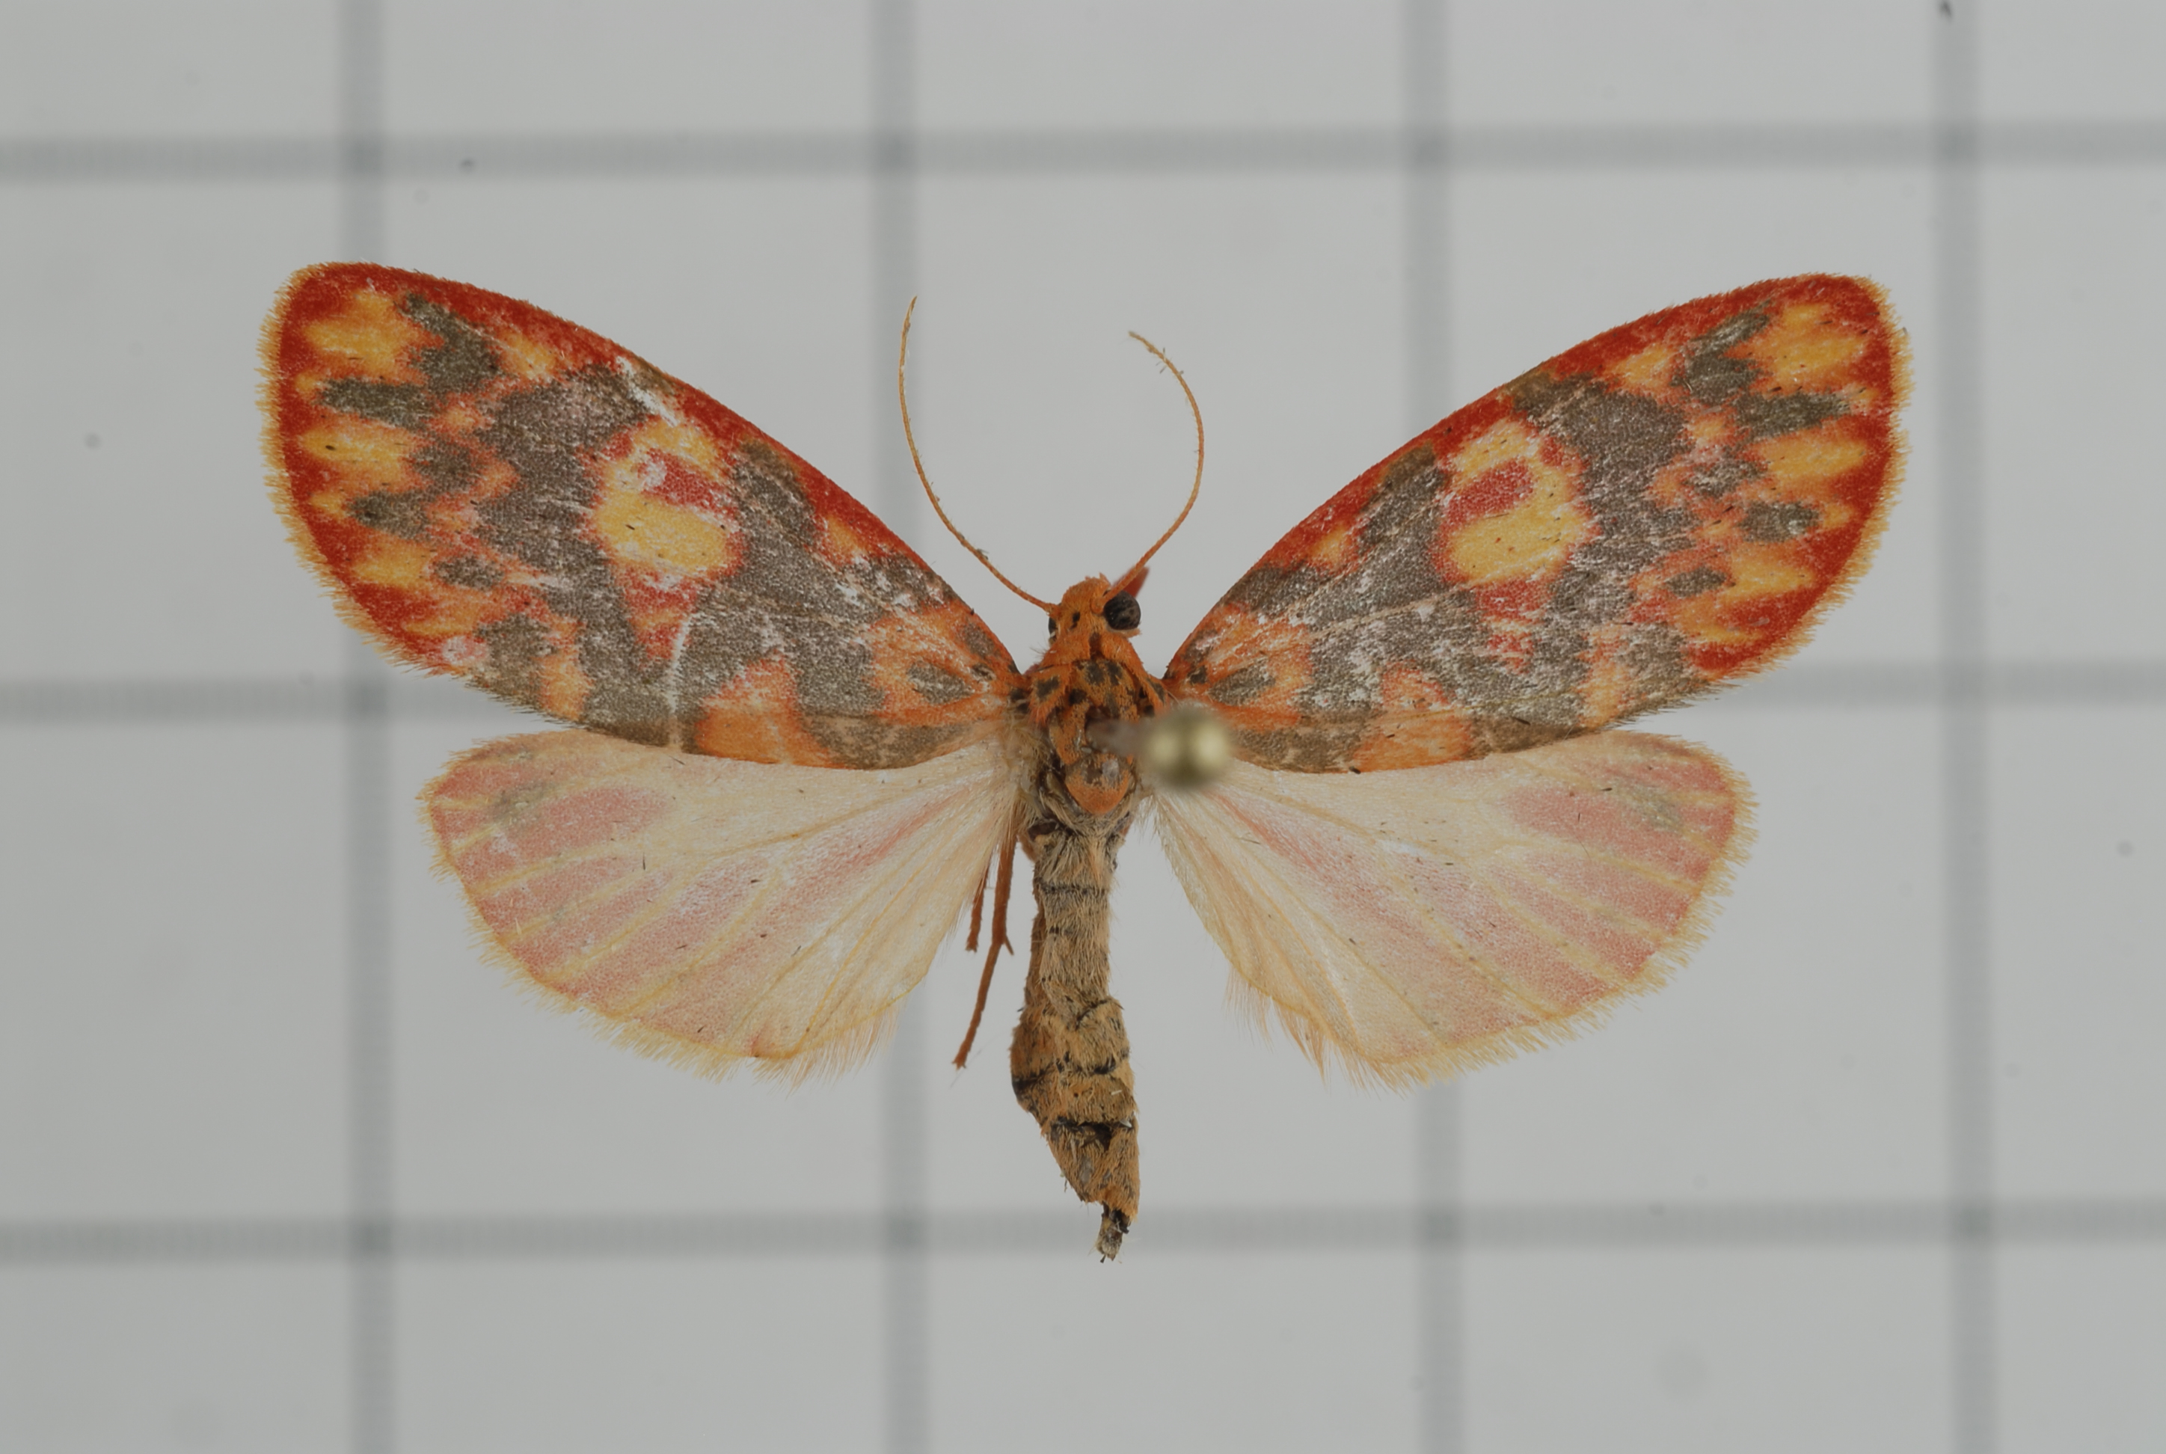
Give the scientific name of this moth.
Floridasura tricolor
